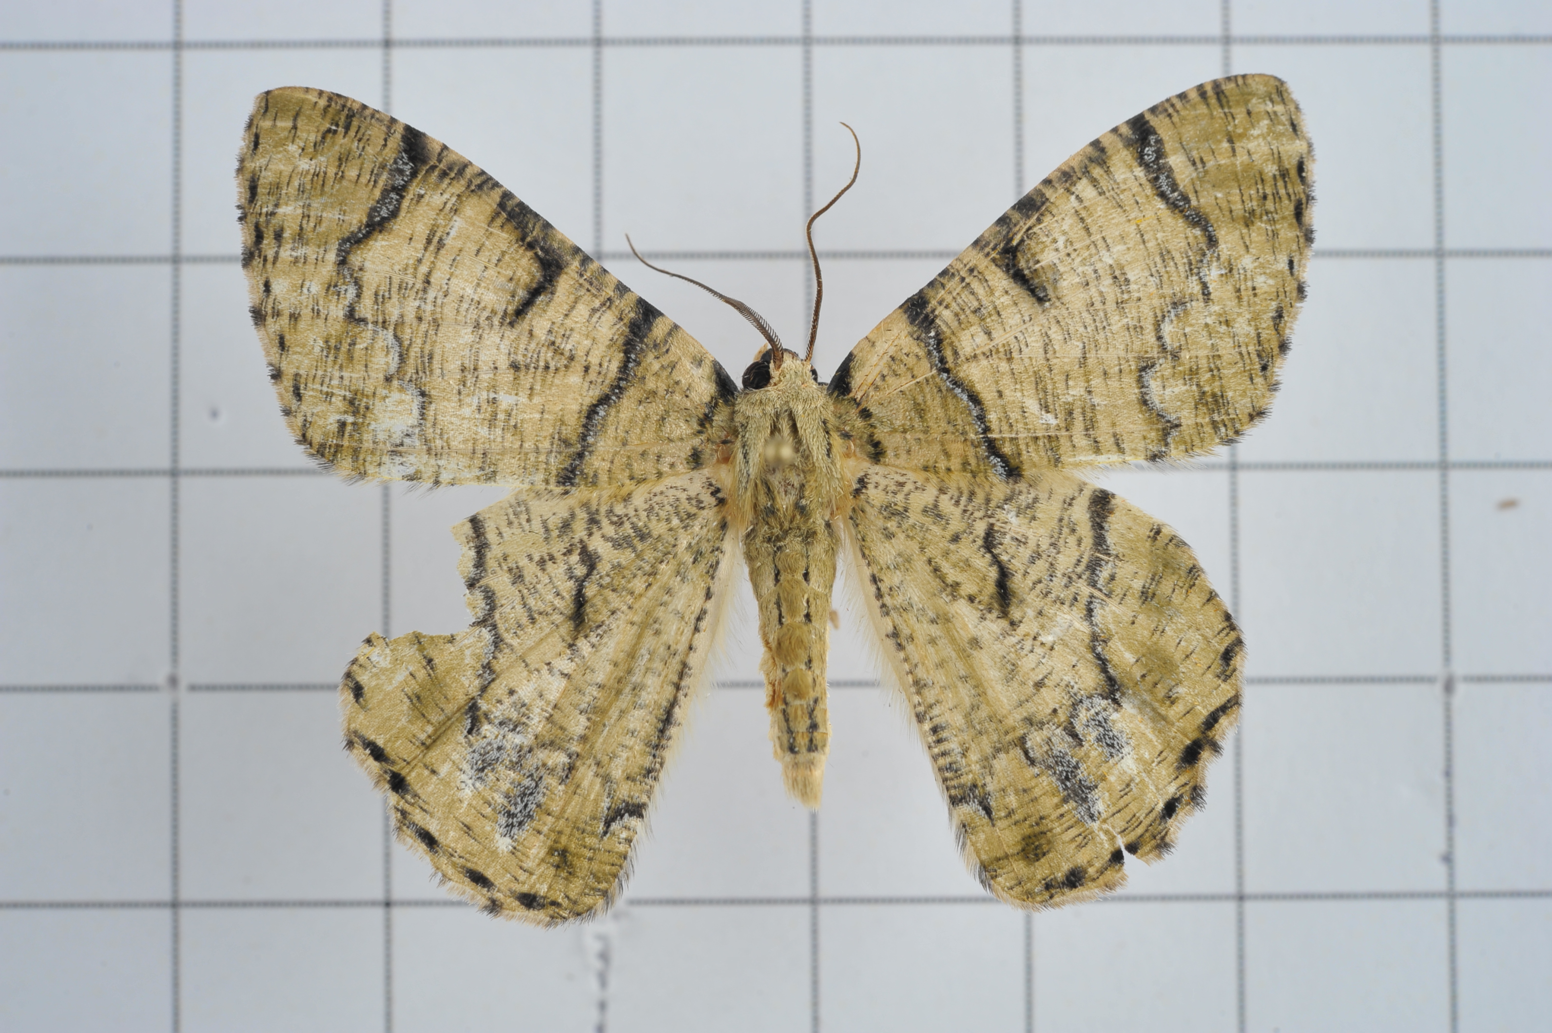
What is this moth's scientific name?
Lophophelma iterans onerosus
